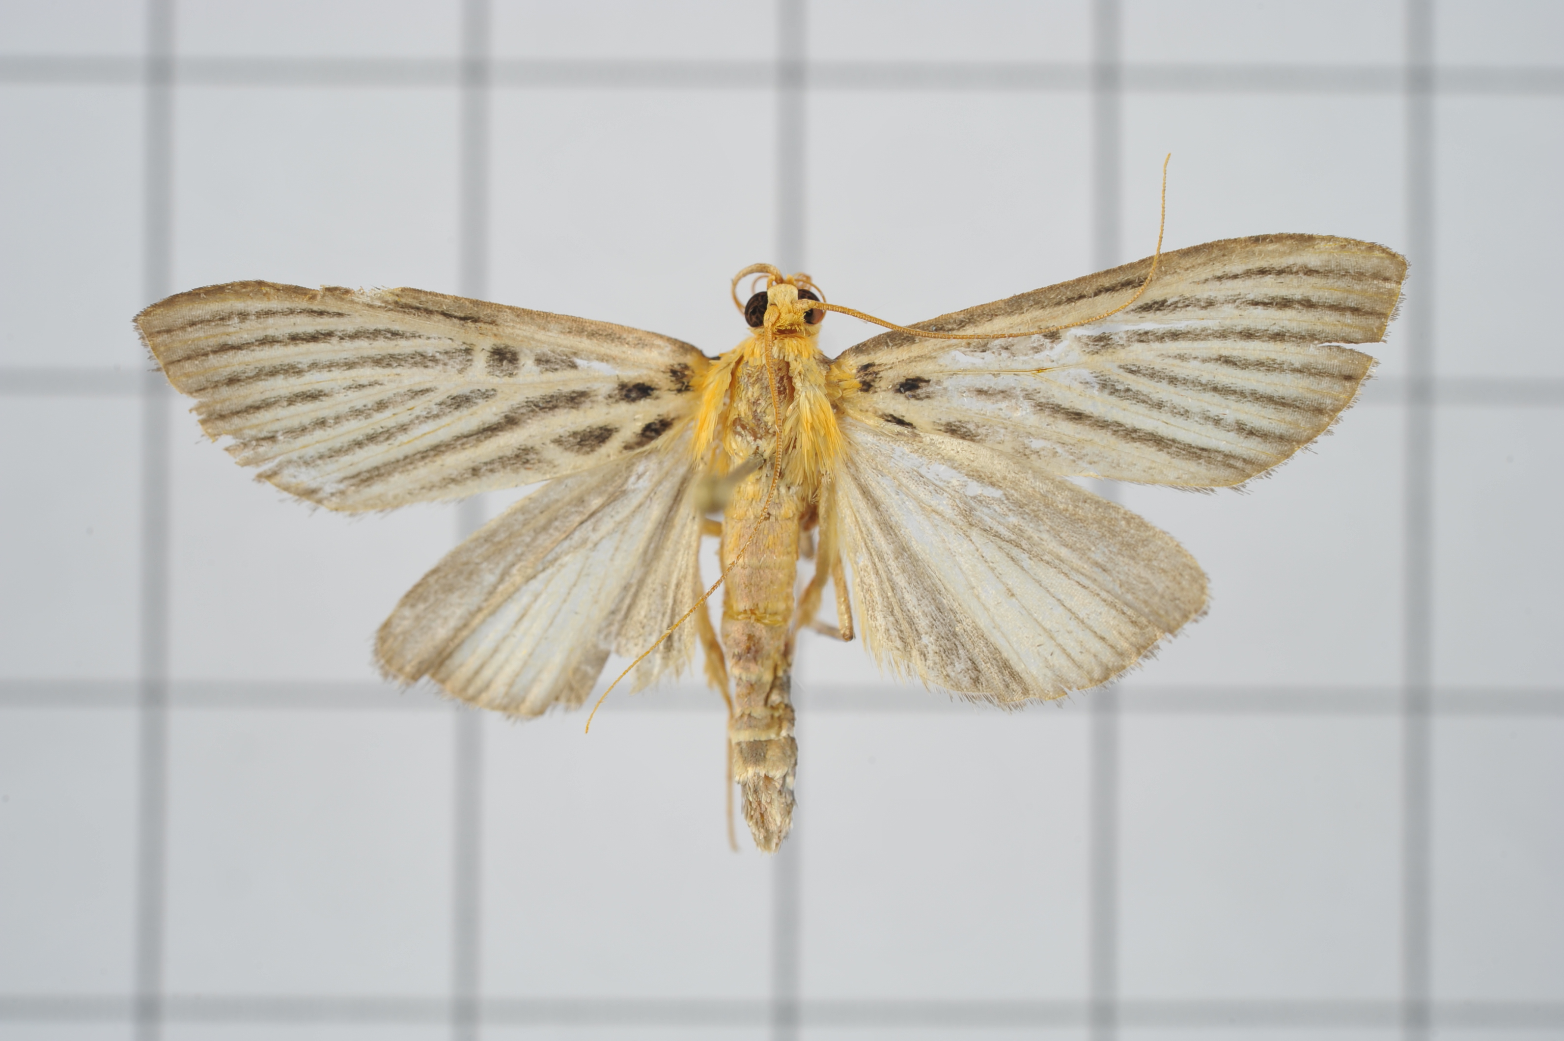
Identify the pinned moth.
Tyspanodes hypsalis
